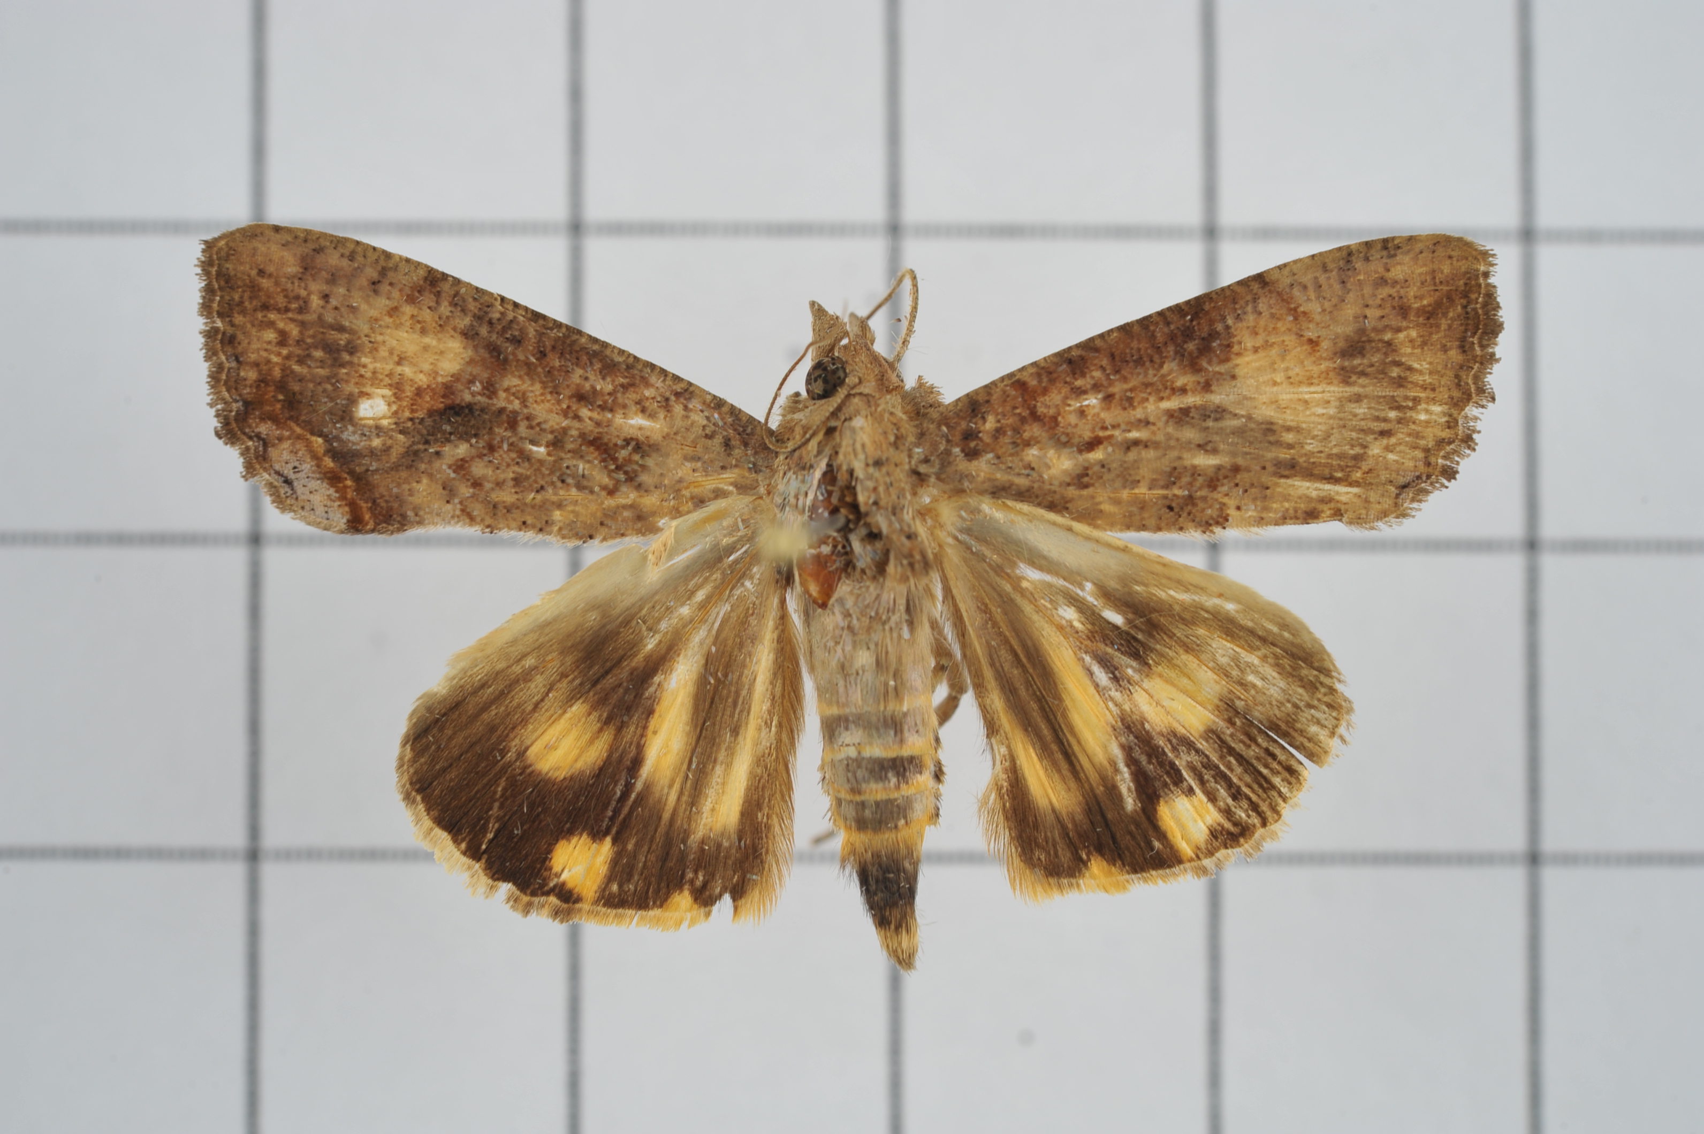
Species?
Hypocala subsatura
